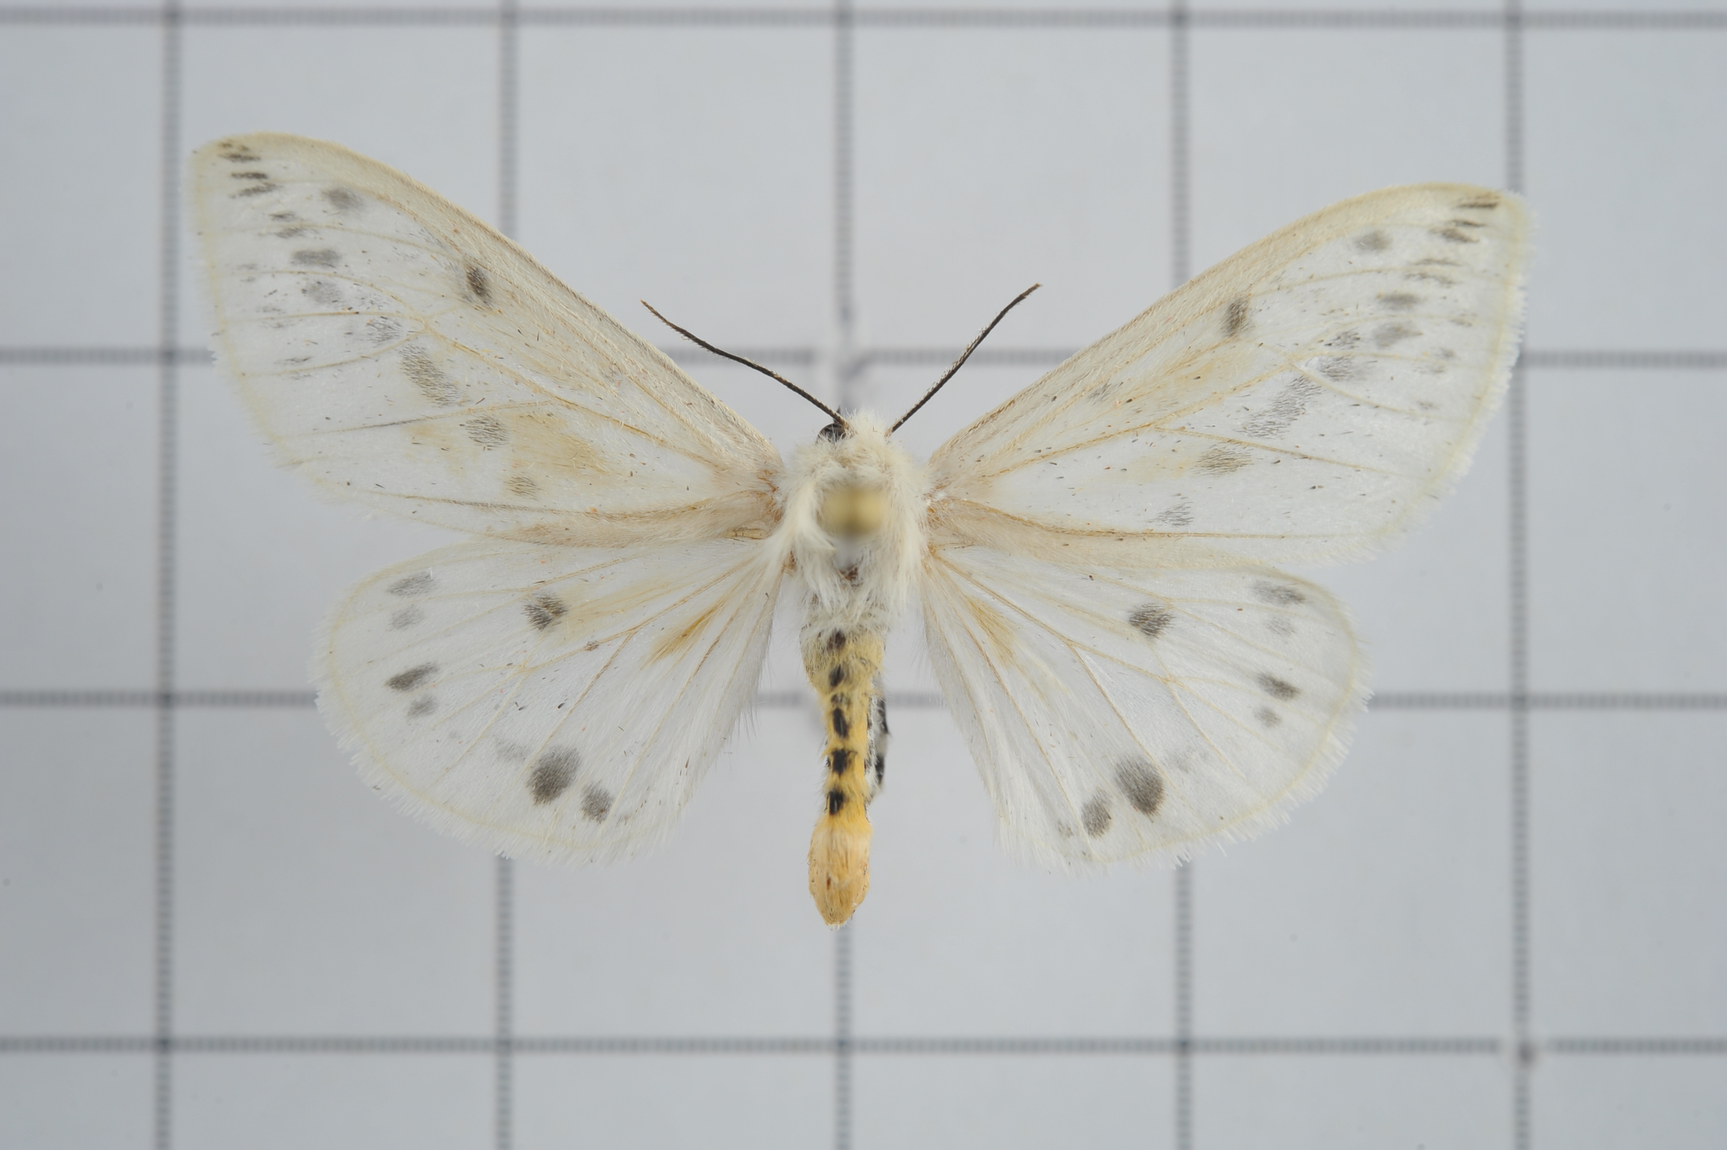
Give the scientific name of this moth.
Lemyra fallaciosa
